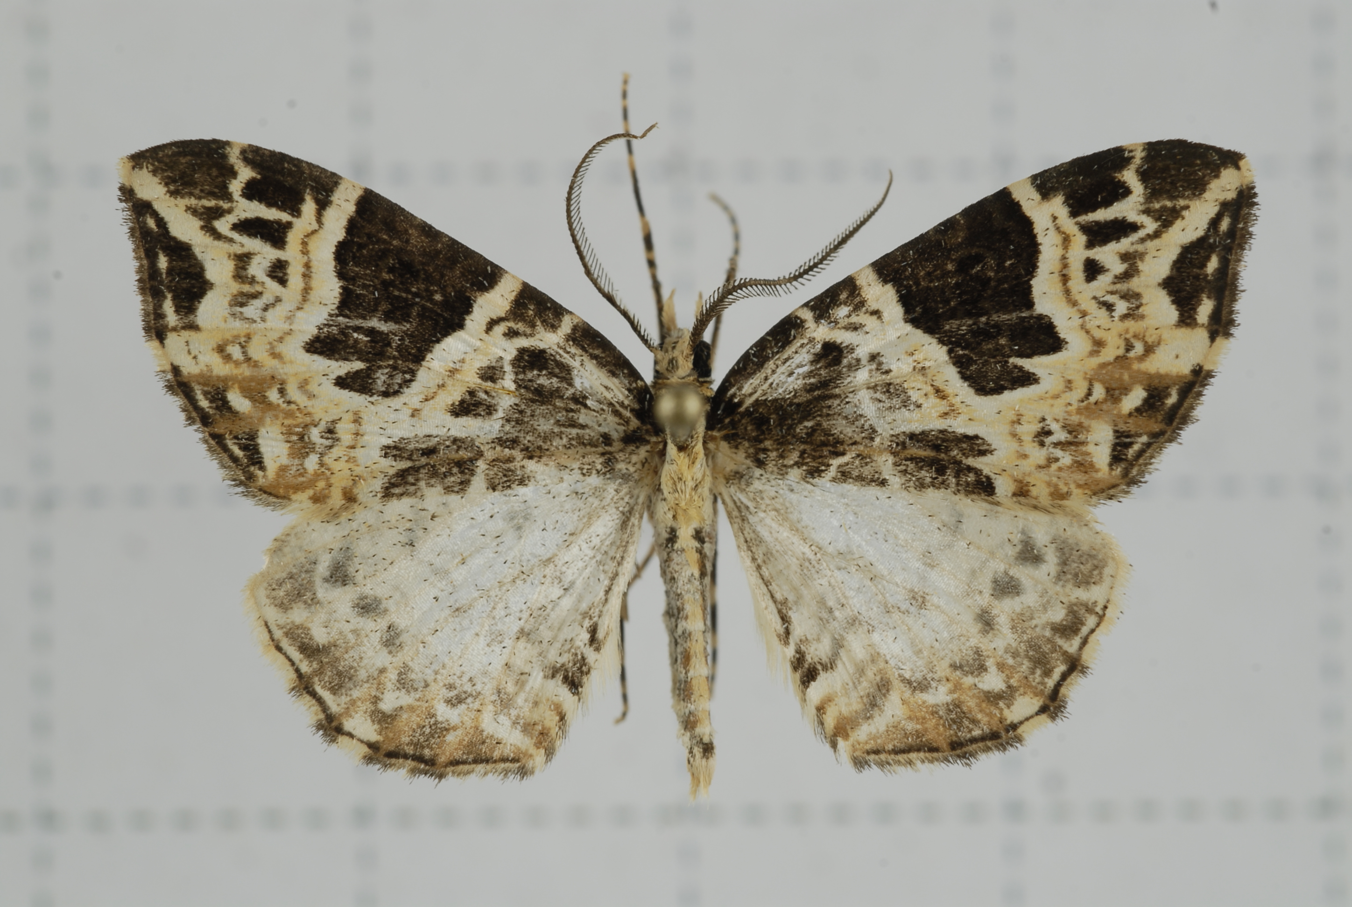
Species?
Eustroma contorta
